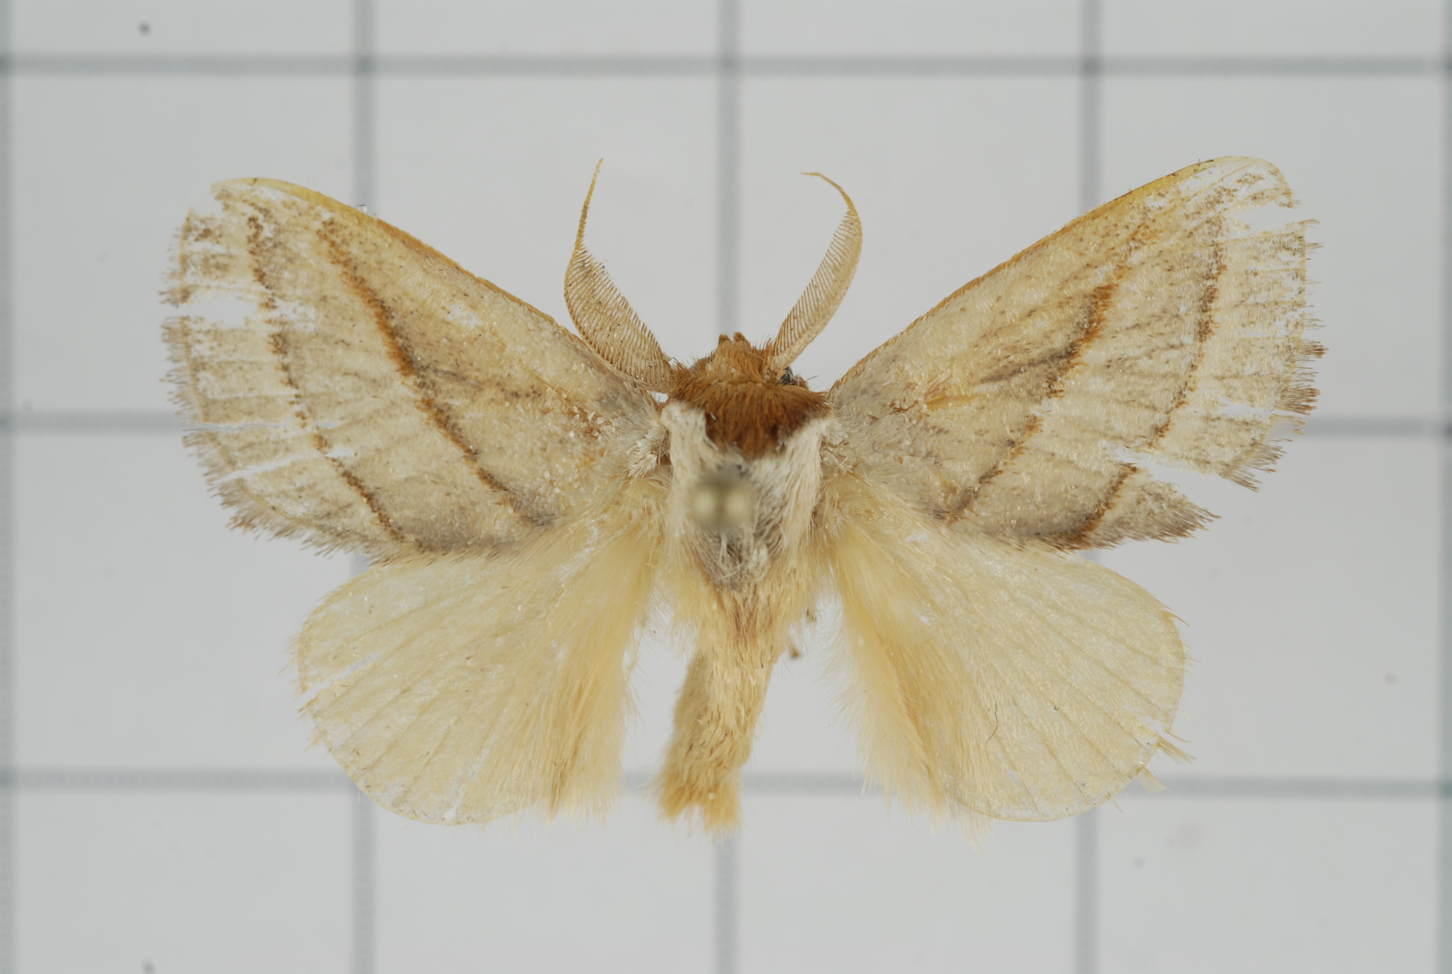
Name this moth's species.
Cania heppneri
